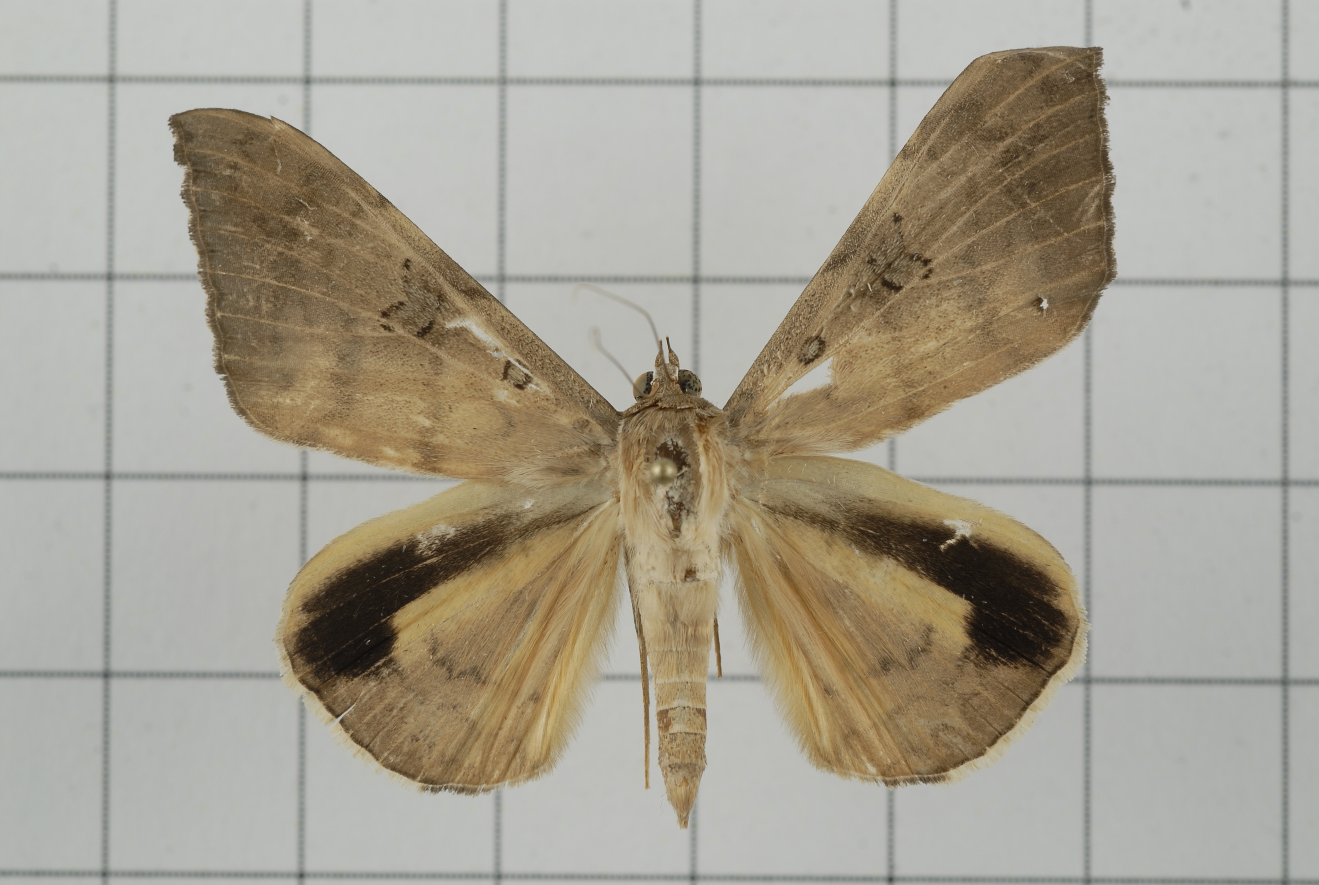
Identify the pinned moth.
Oxyodes scrobiculata
